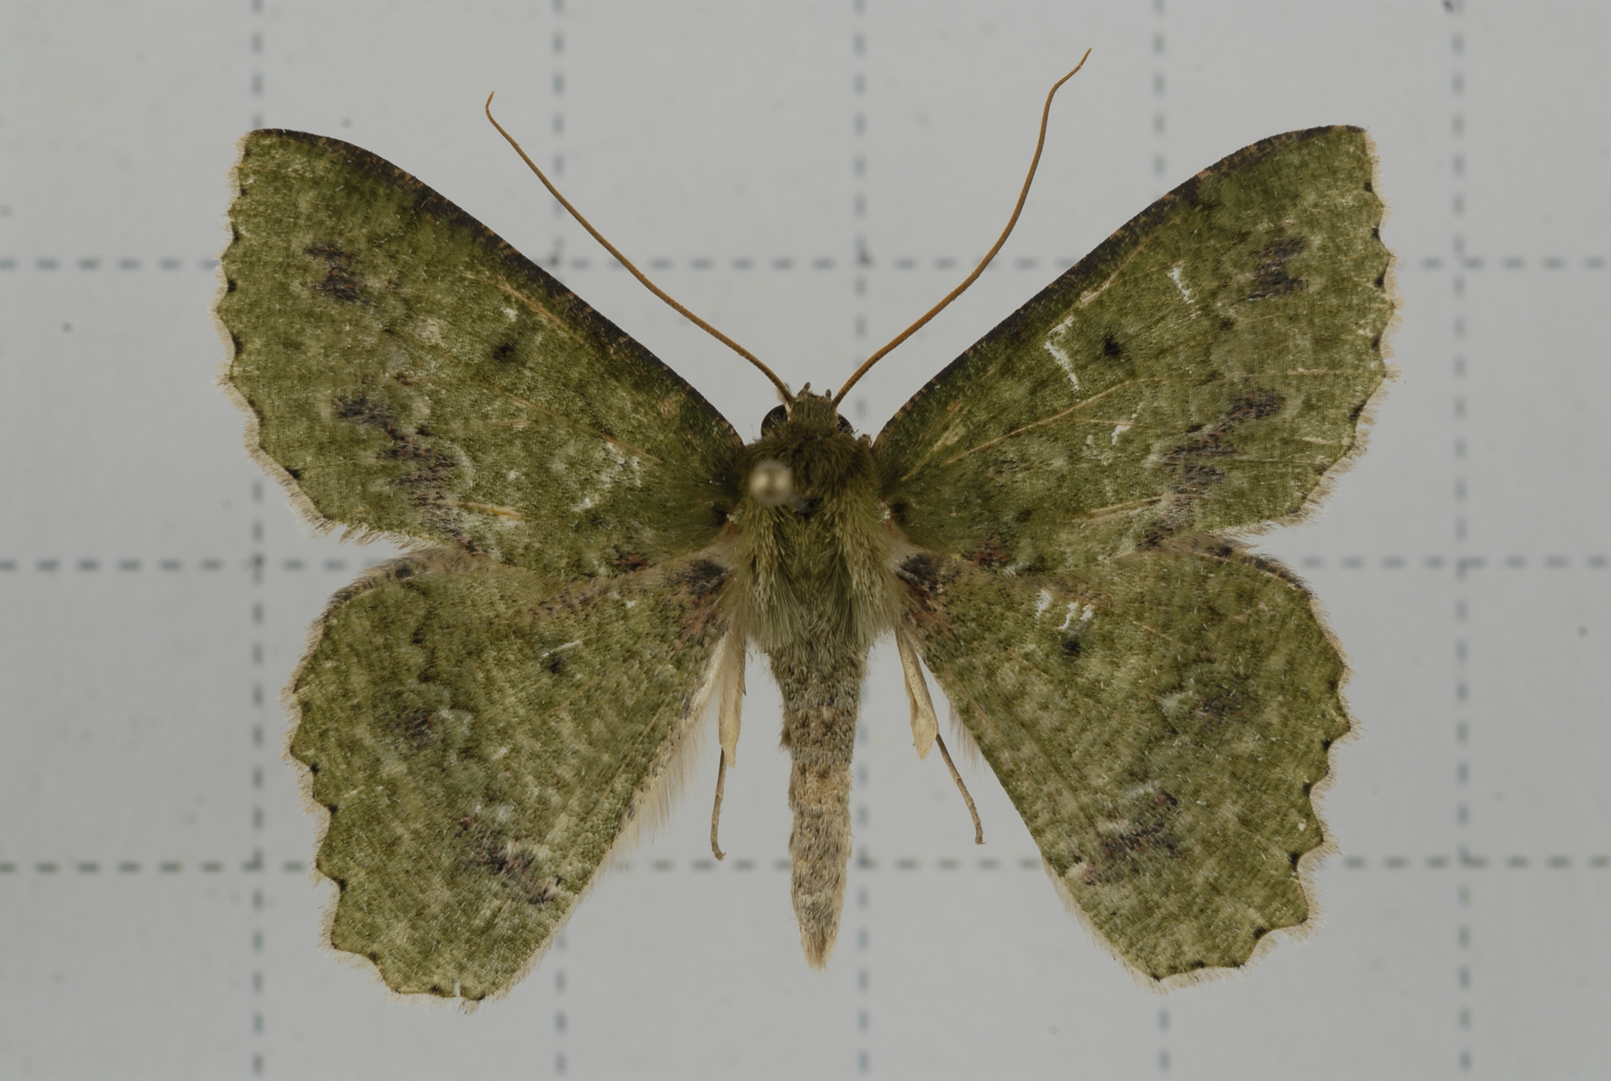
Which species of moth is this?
Herochroma baibarana
